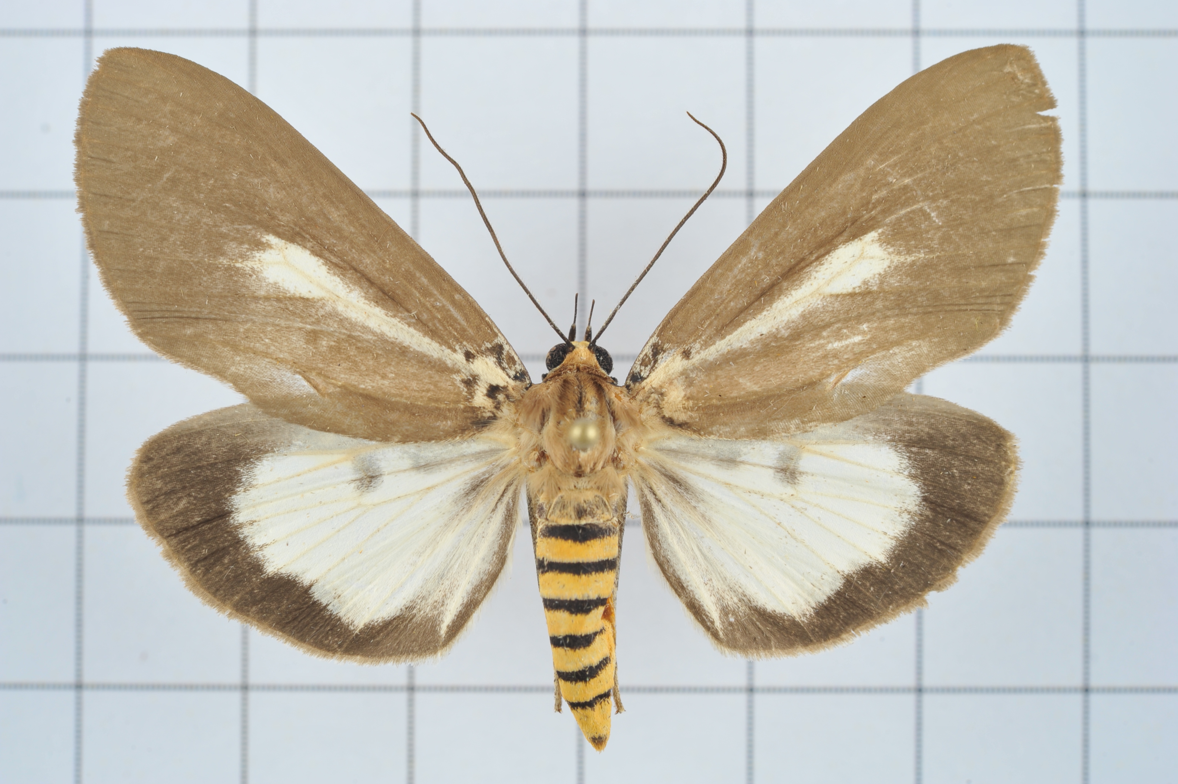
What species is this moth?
Asota heliconia zebrina
